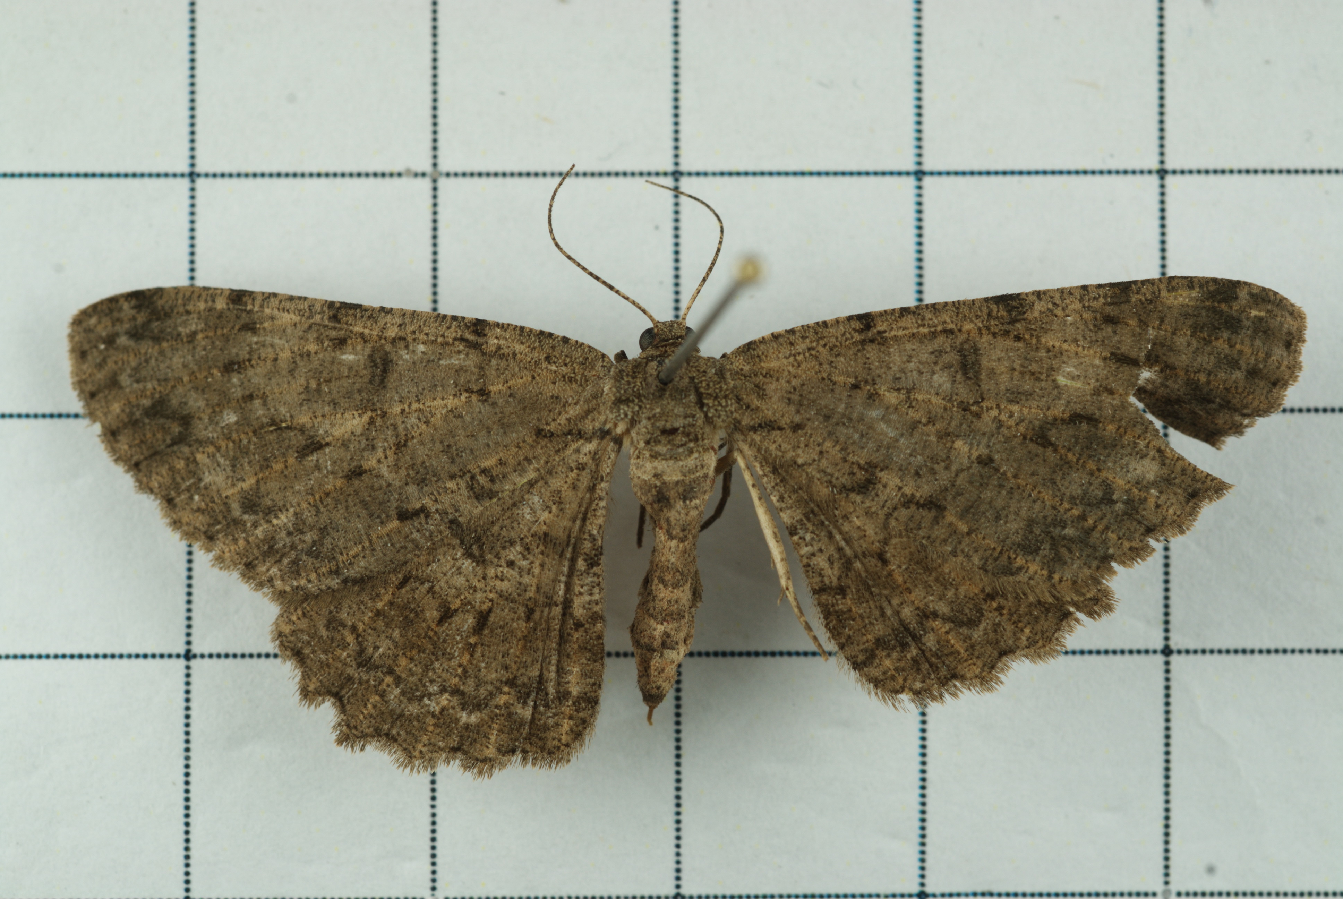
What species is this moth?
Hypomecis punctinalis glos
